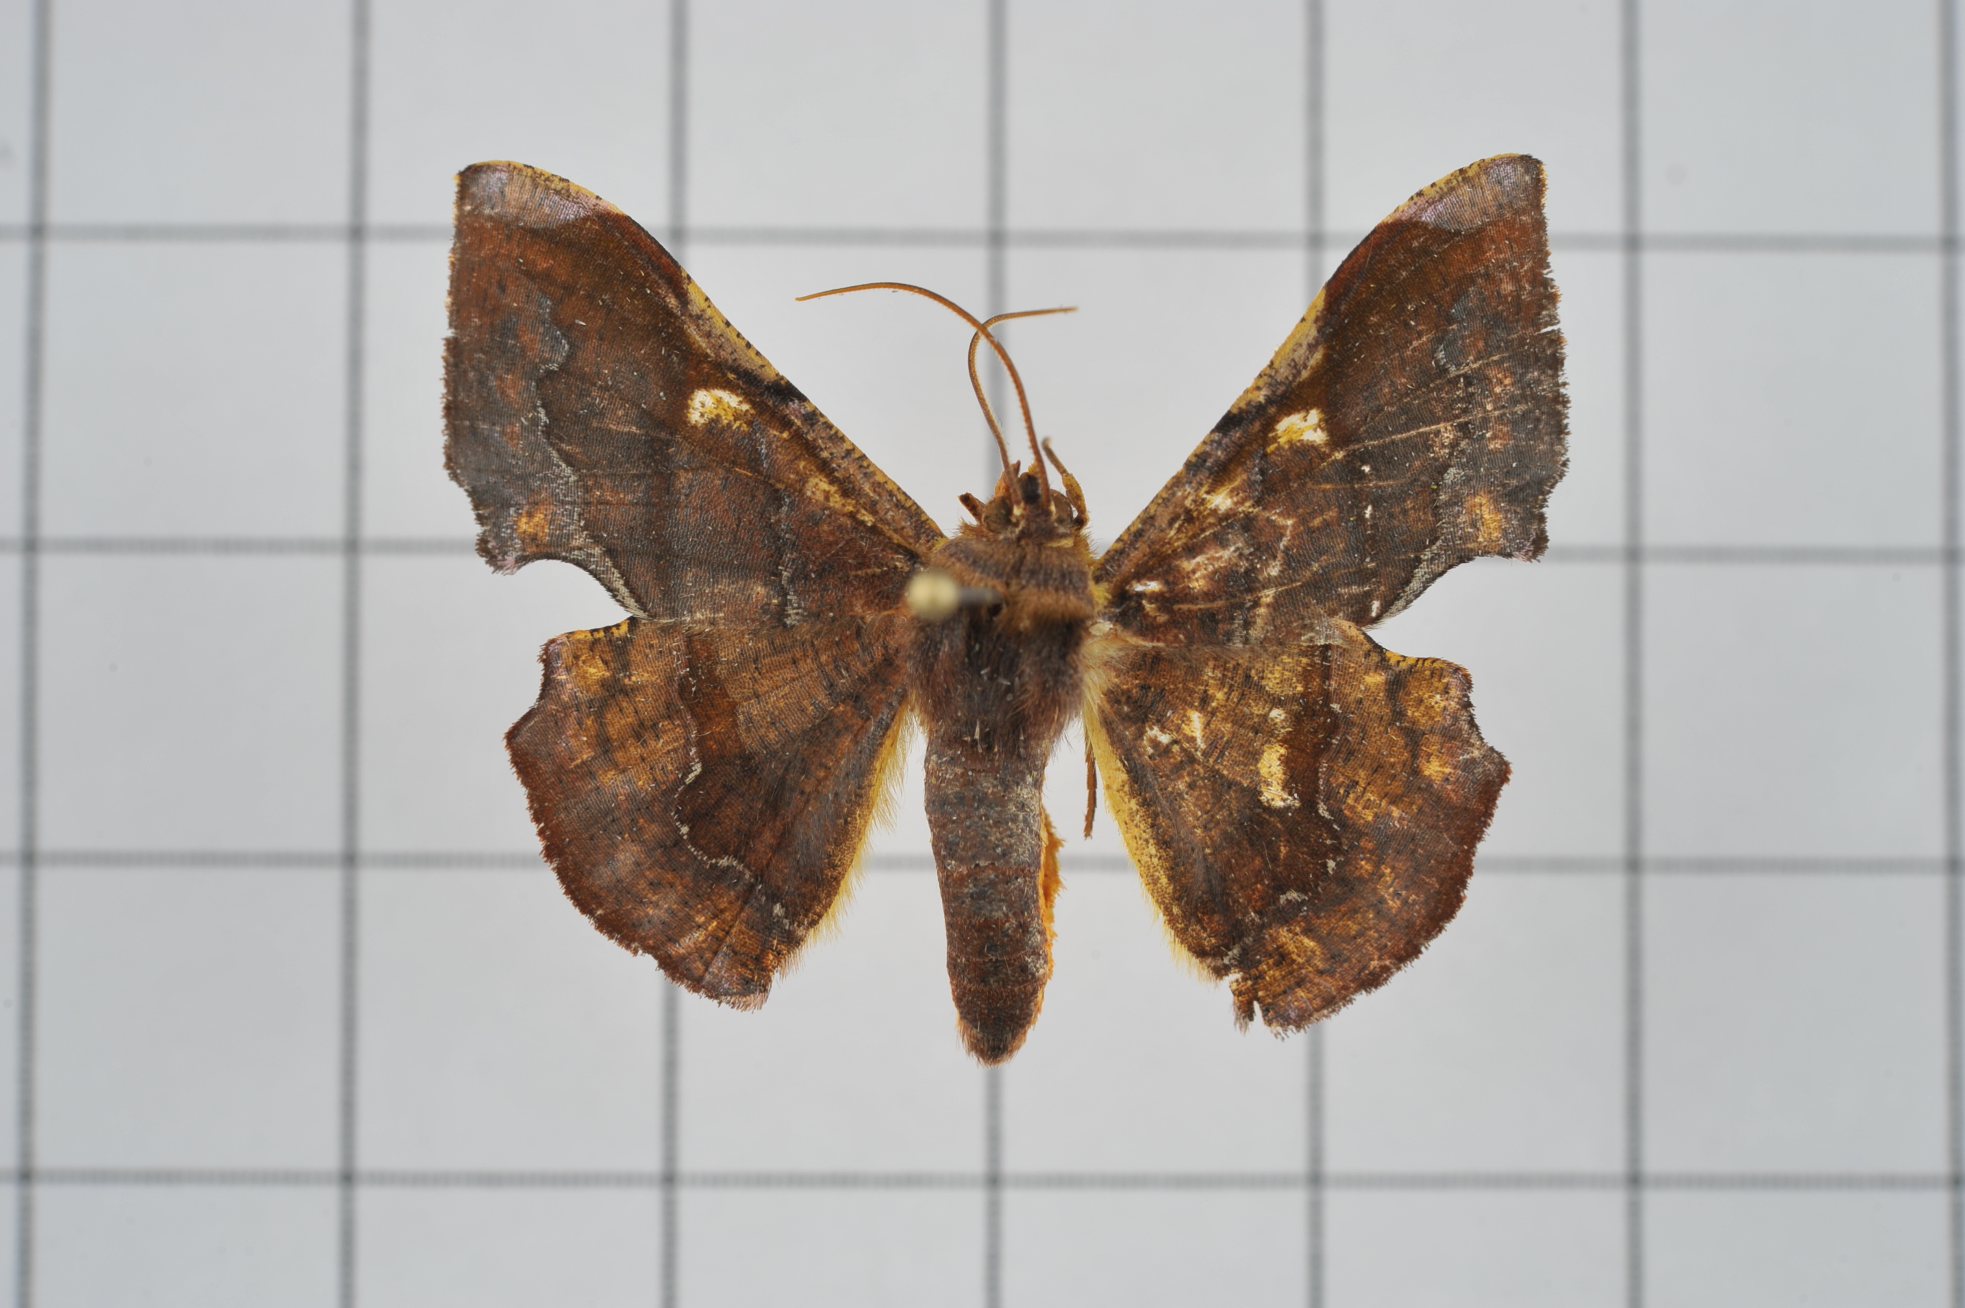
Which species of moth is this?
Fascellina chromataria
